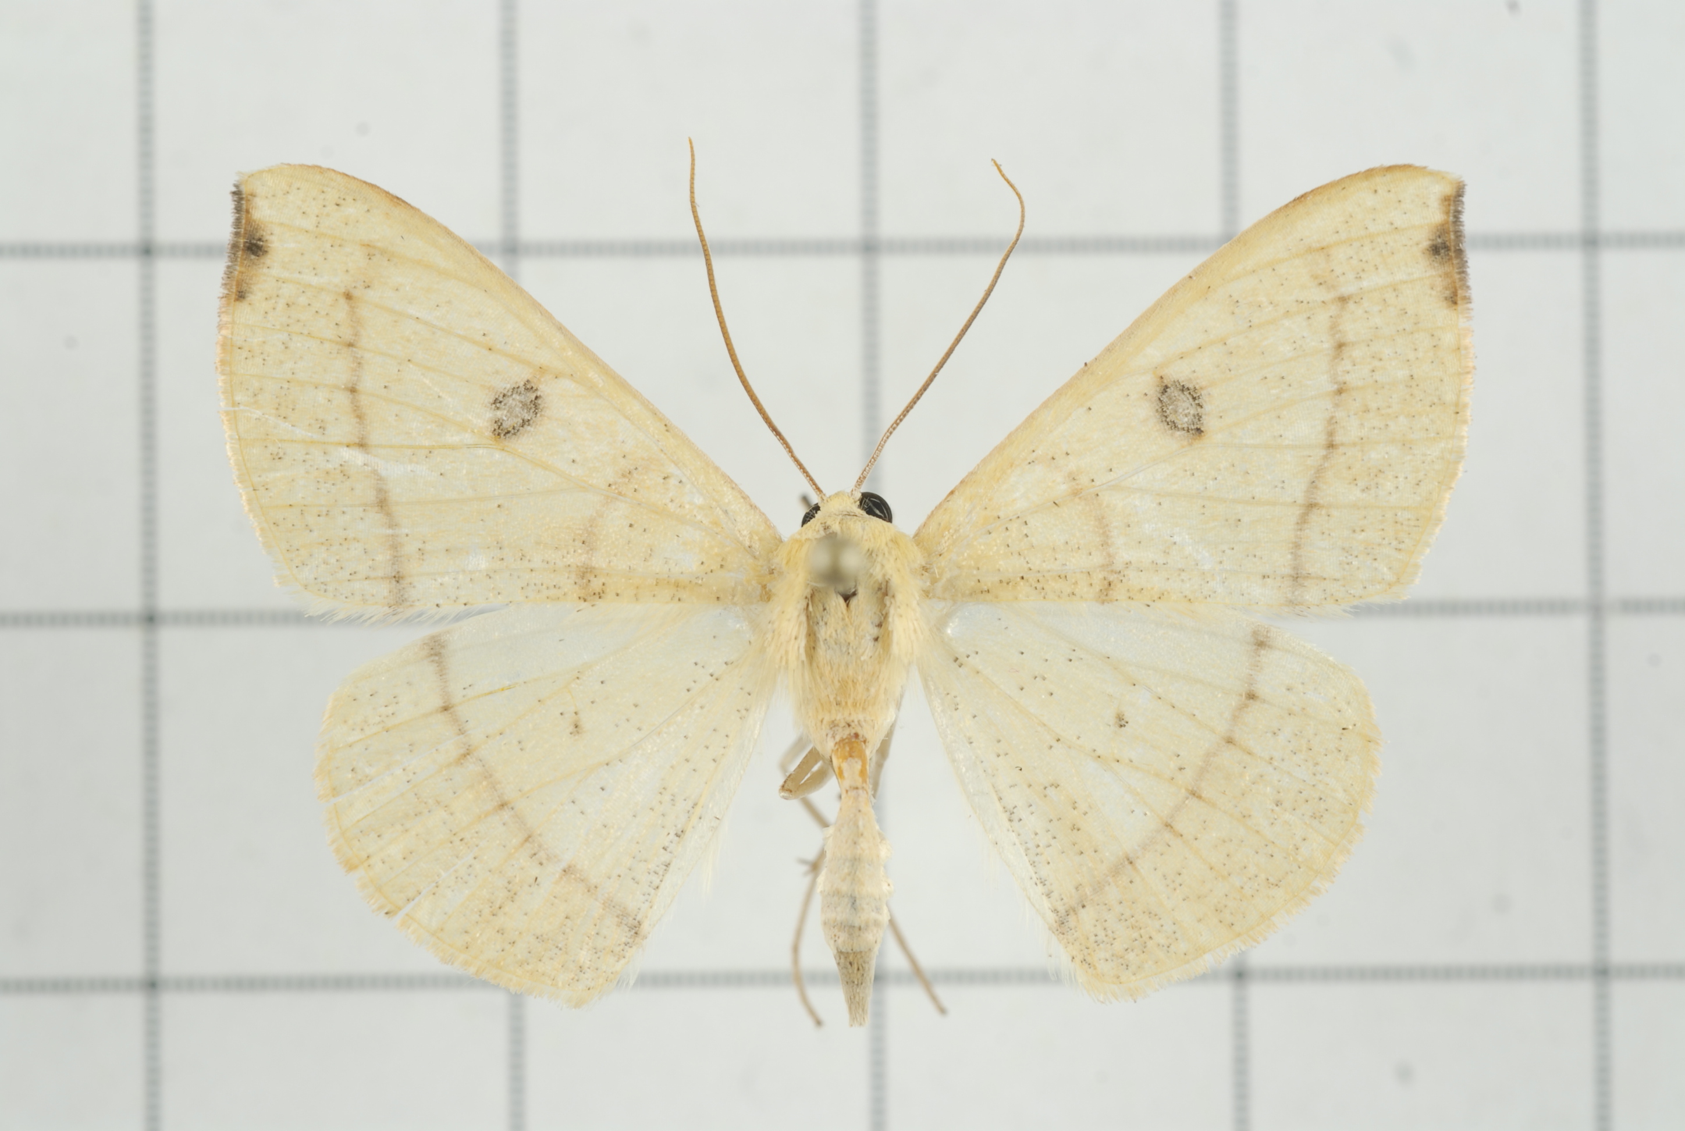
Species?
Eilicrinia flava
